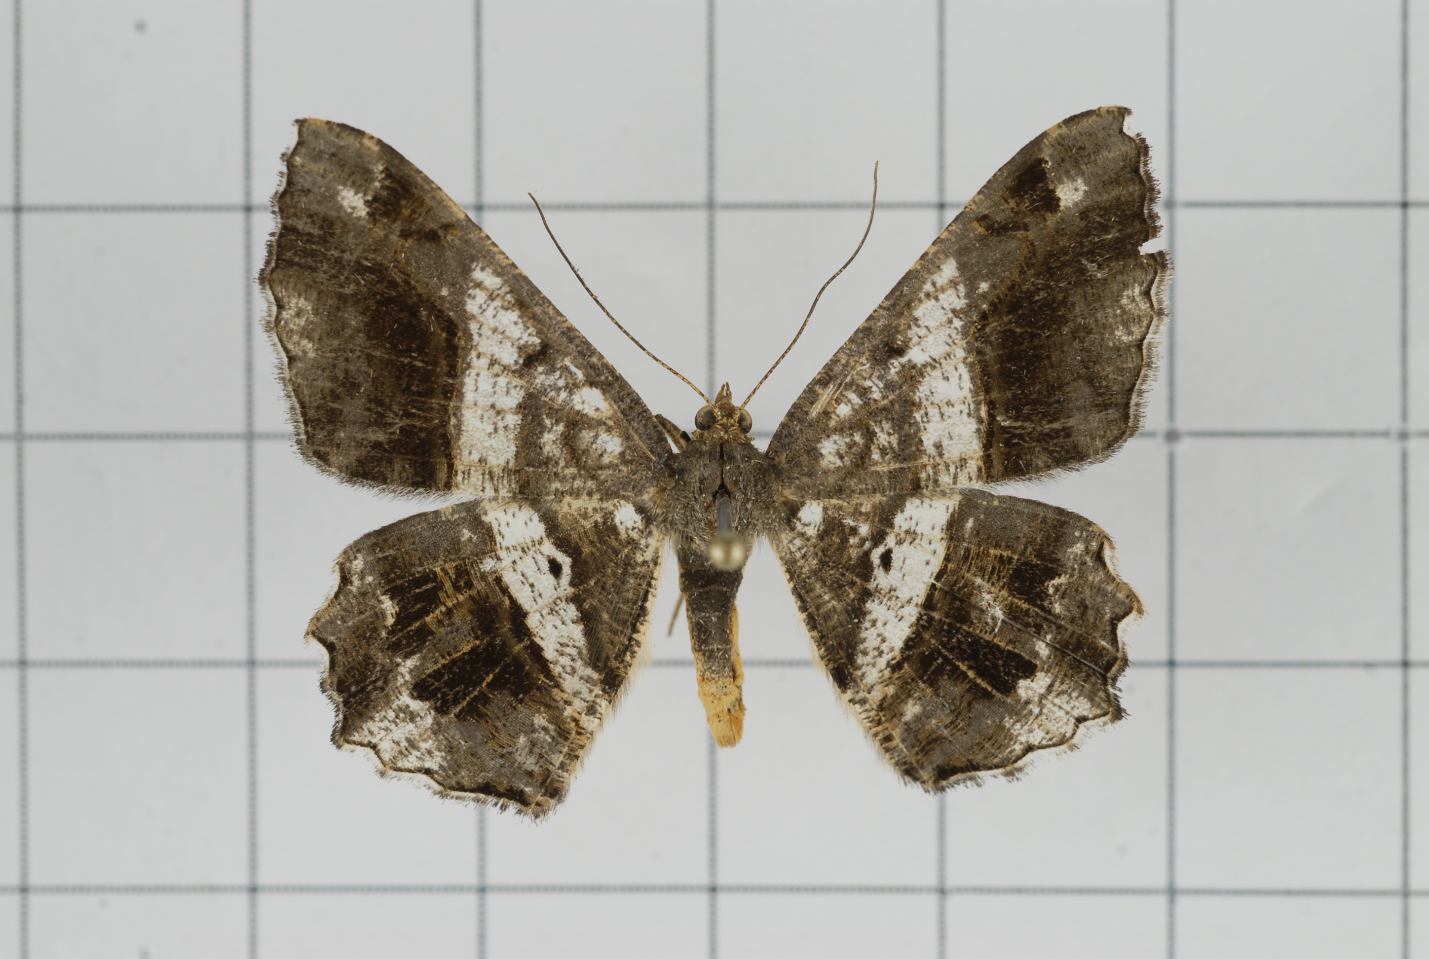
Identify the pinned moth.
Chiasmia eleonora eleonora
